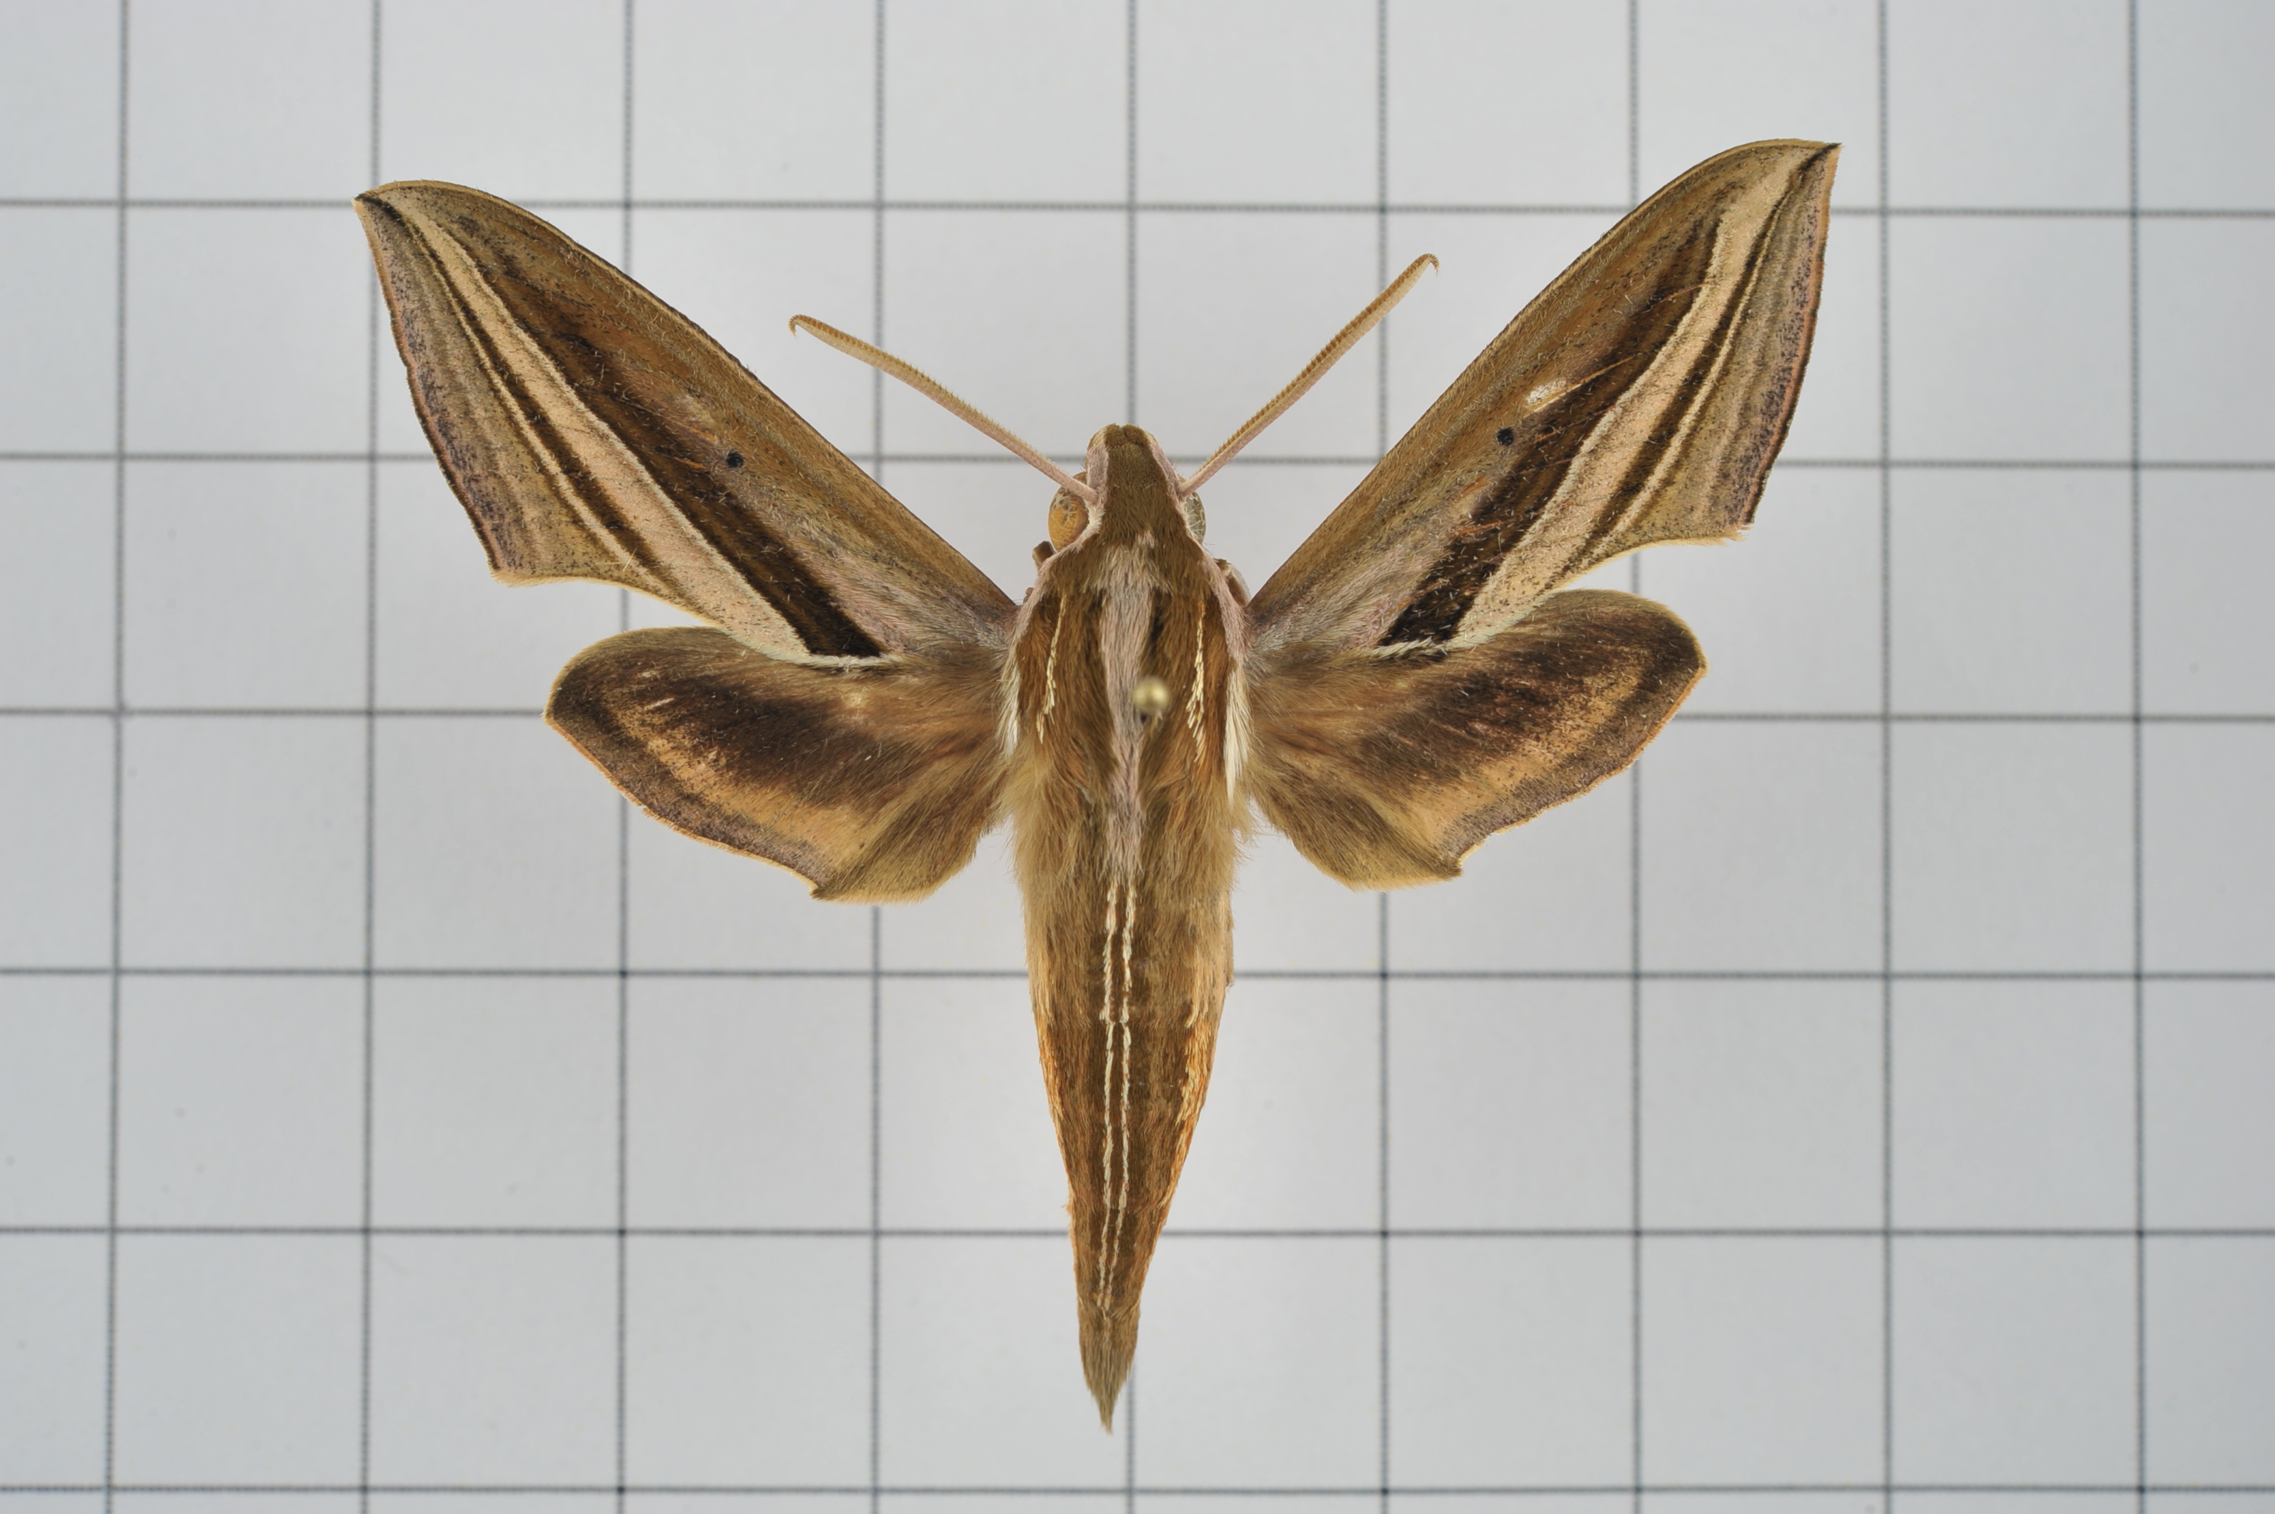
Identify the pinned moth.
Theretra oldenlandiae oldenlandiae
